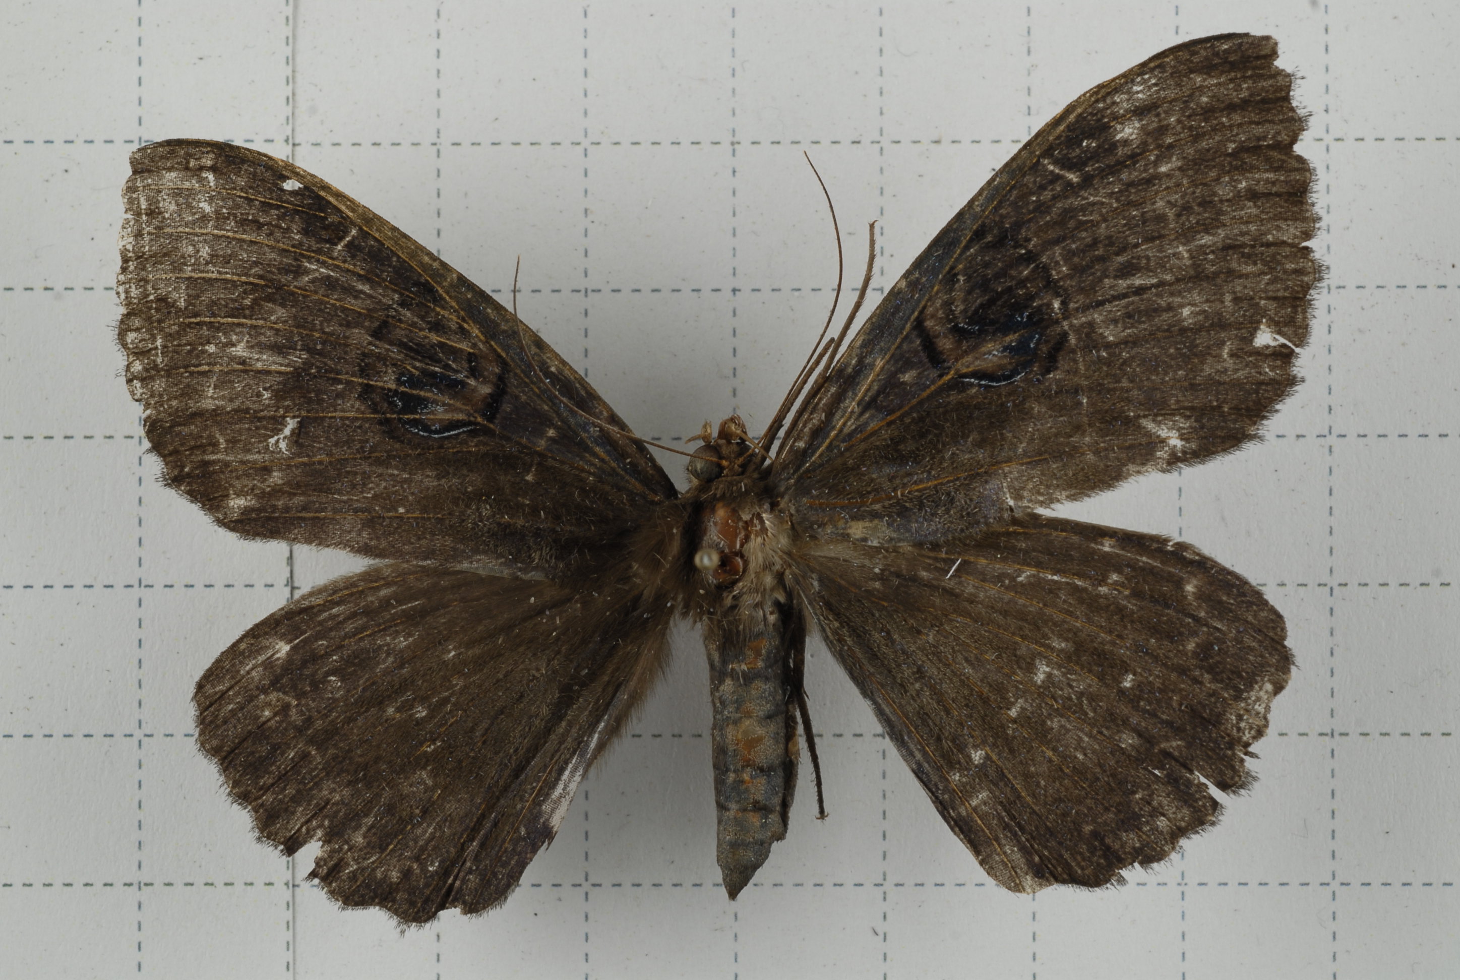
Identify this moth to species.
Erebus caprimulgus caprimulgus
